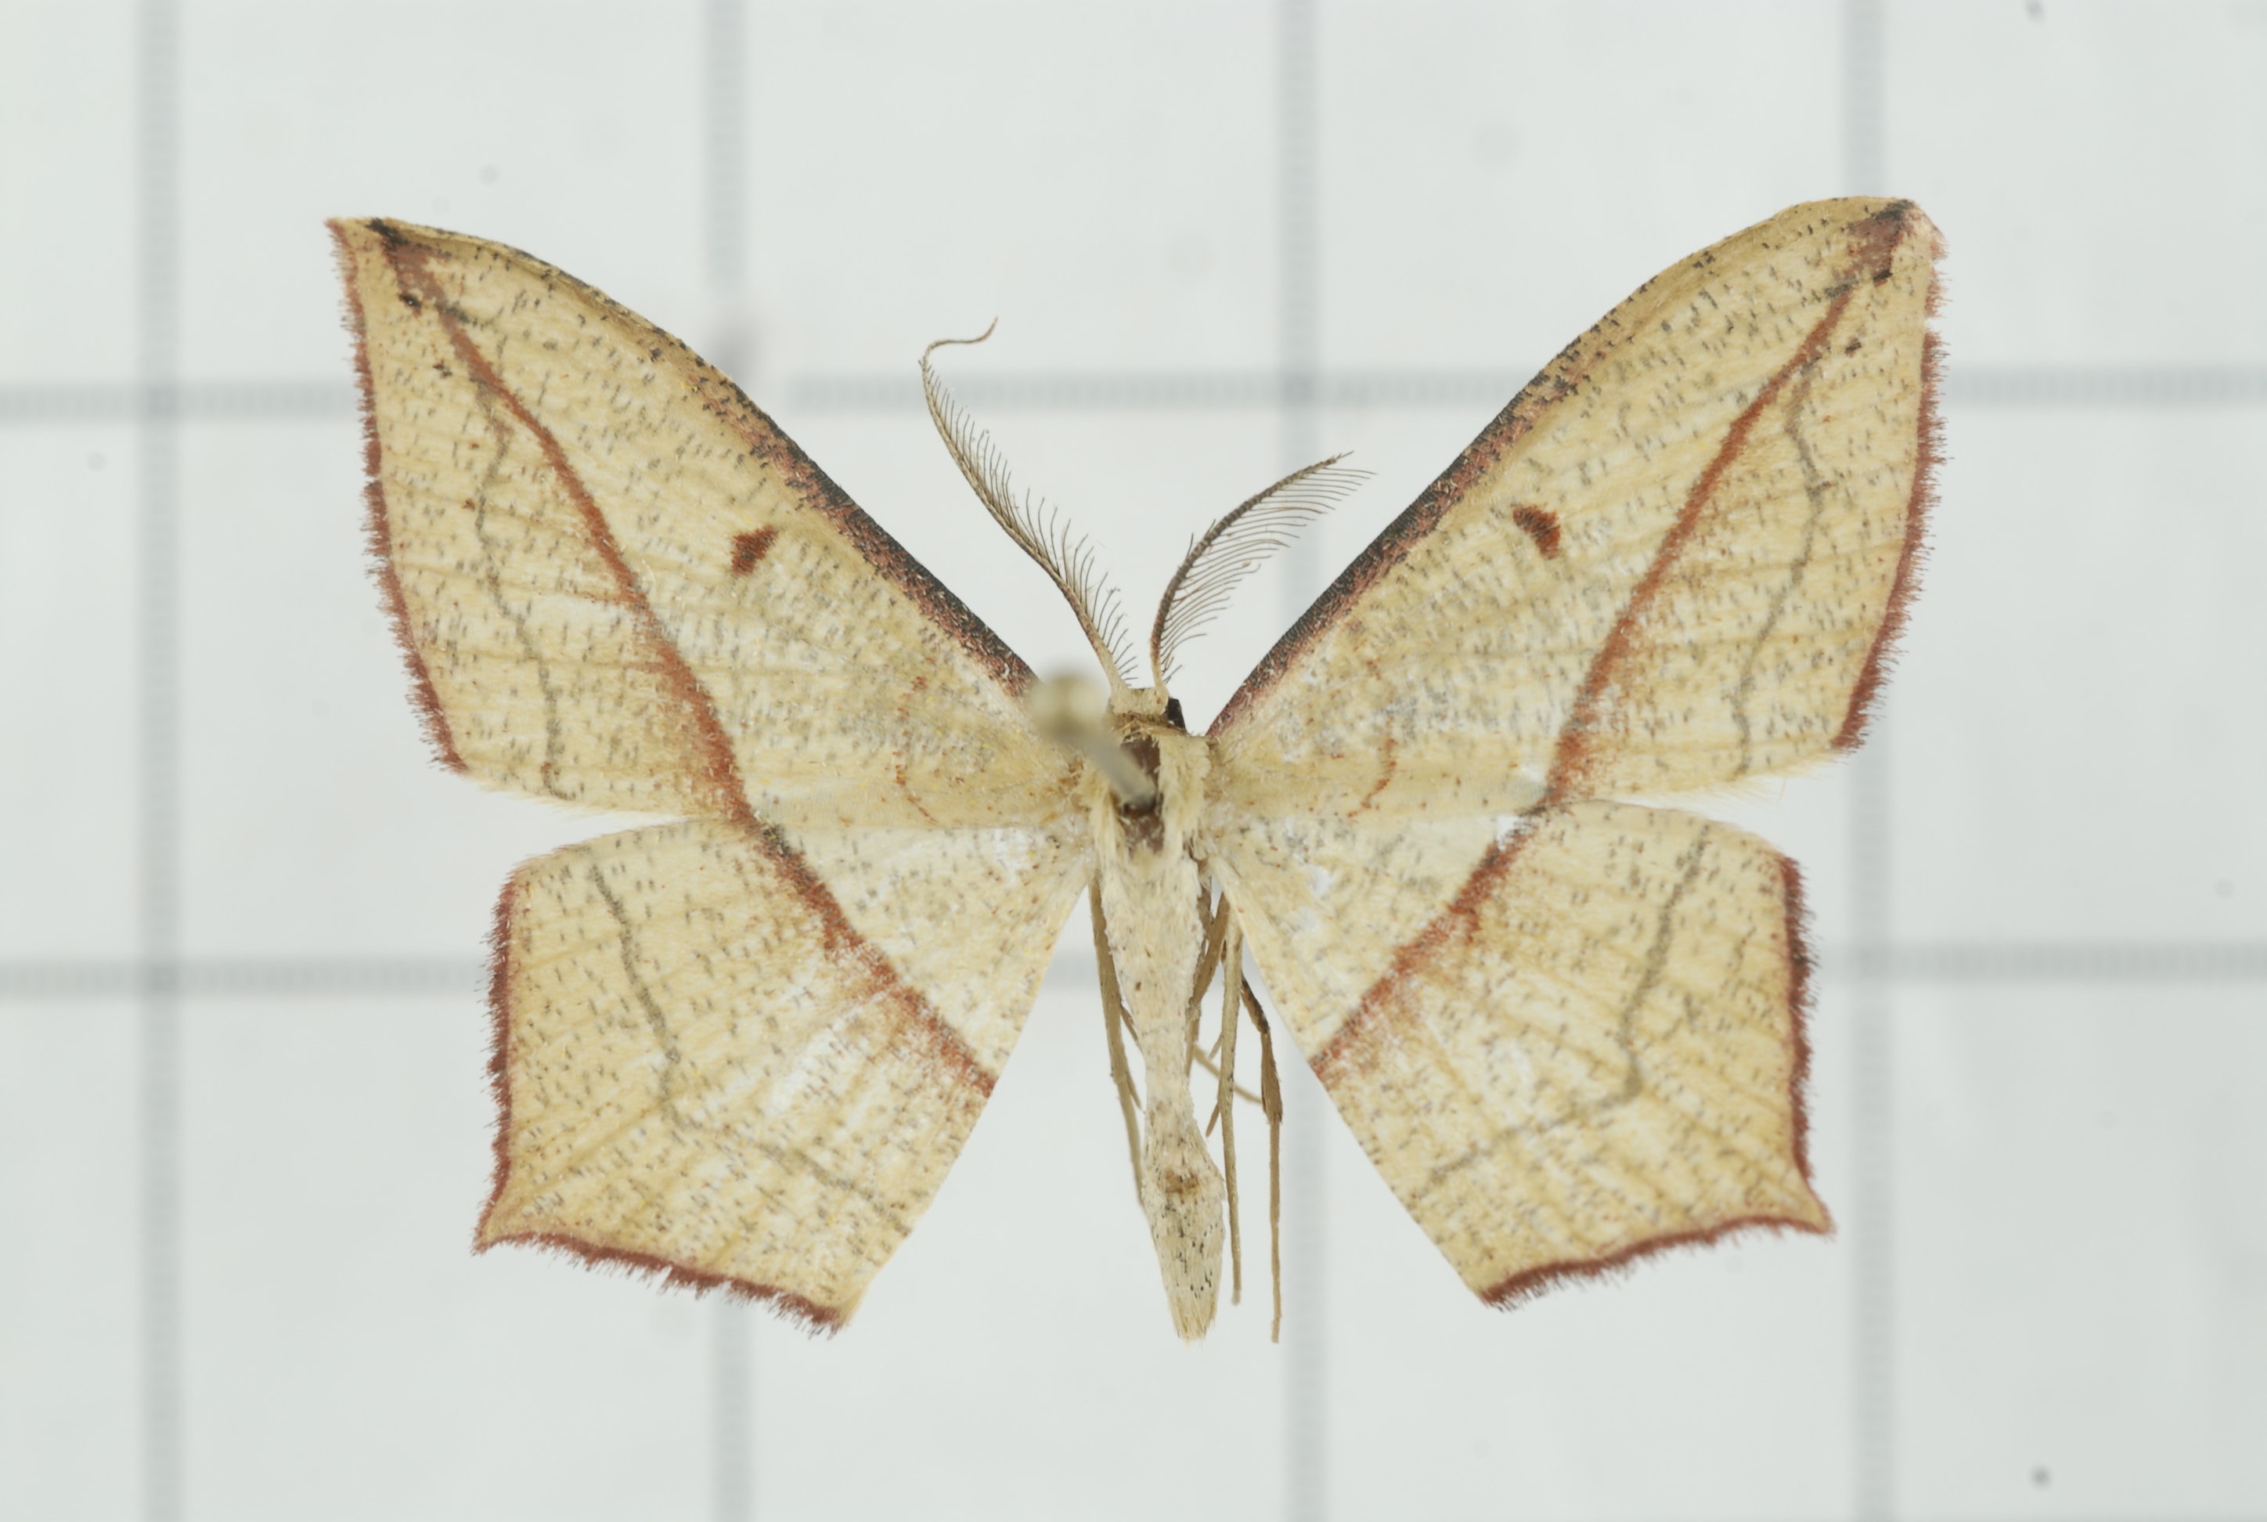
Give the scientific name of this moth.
Timandra convectaria
